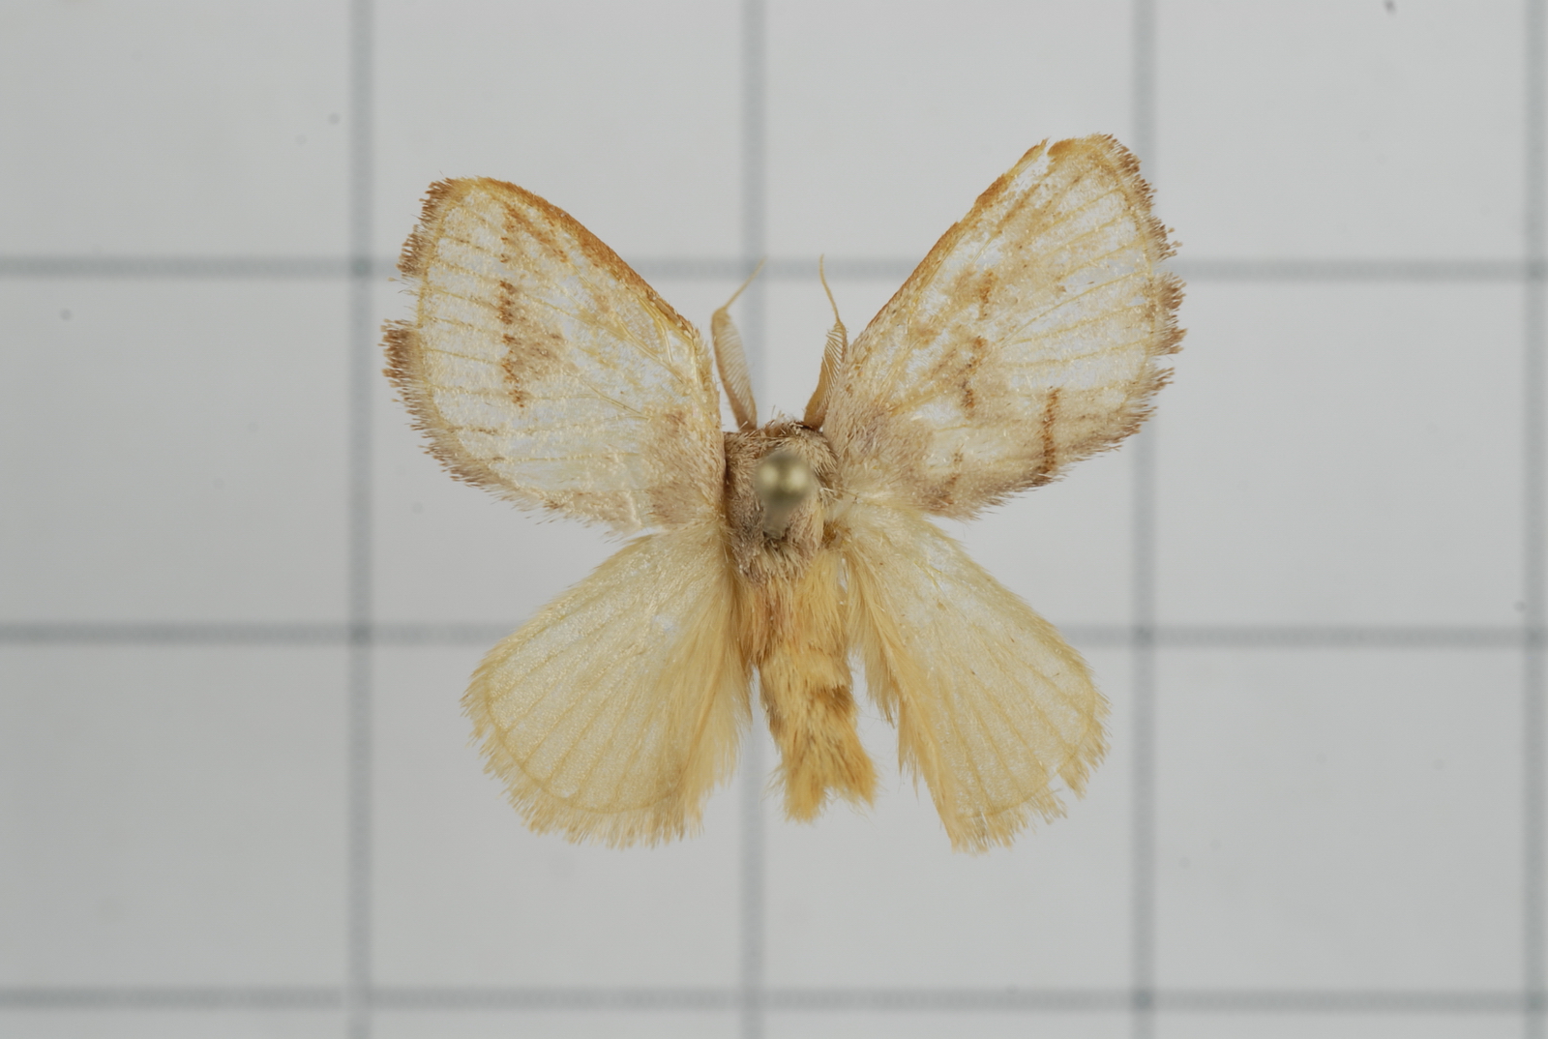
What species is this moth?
Cania heppneri
